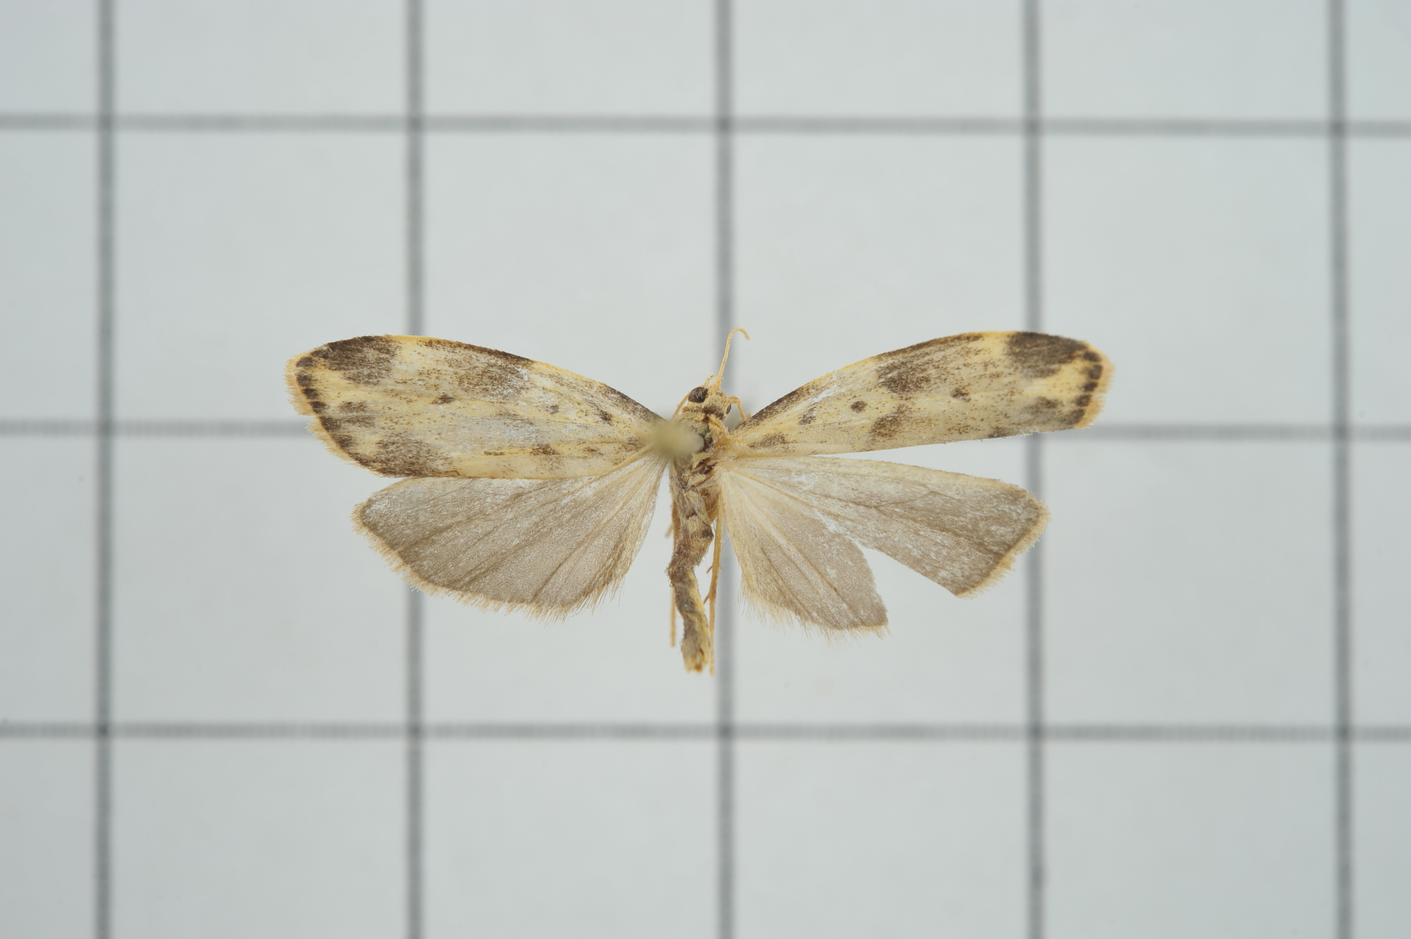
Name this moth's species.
Meteugoa ochrivena
